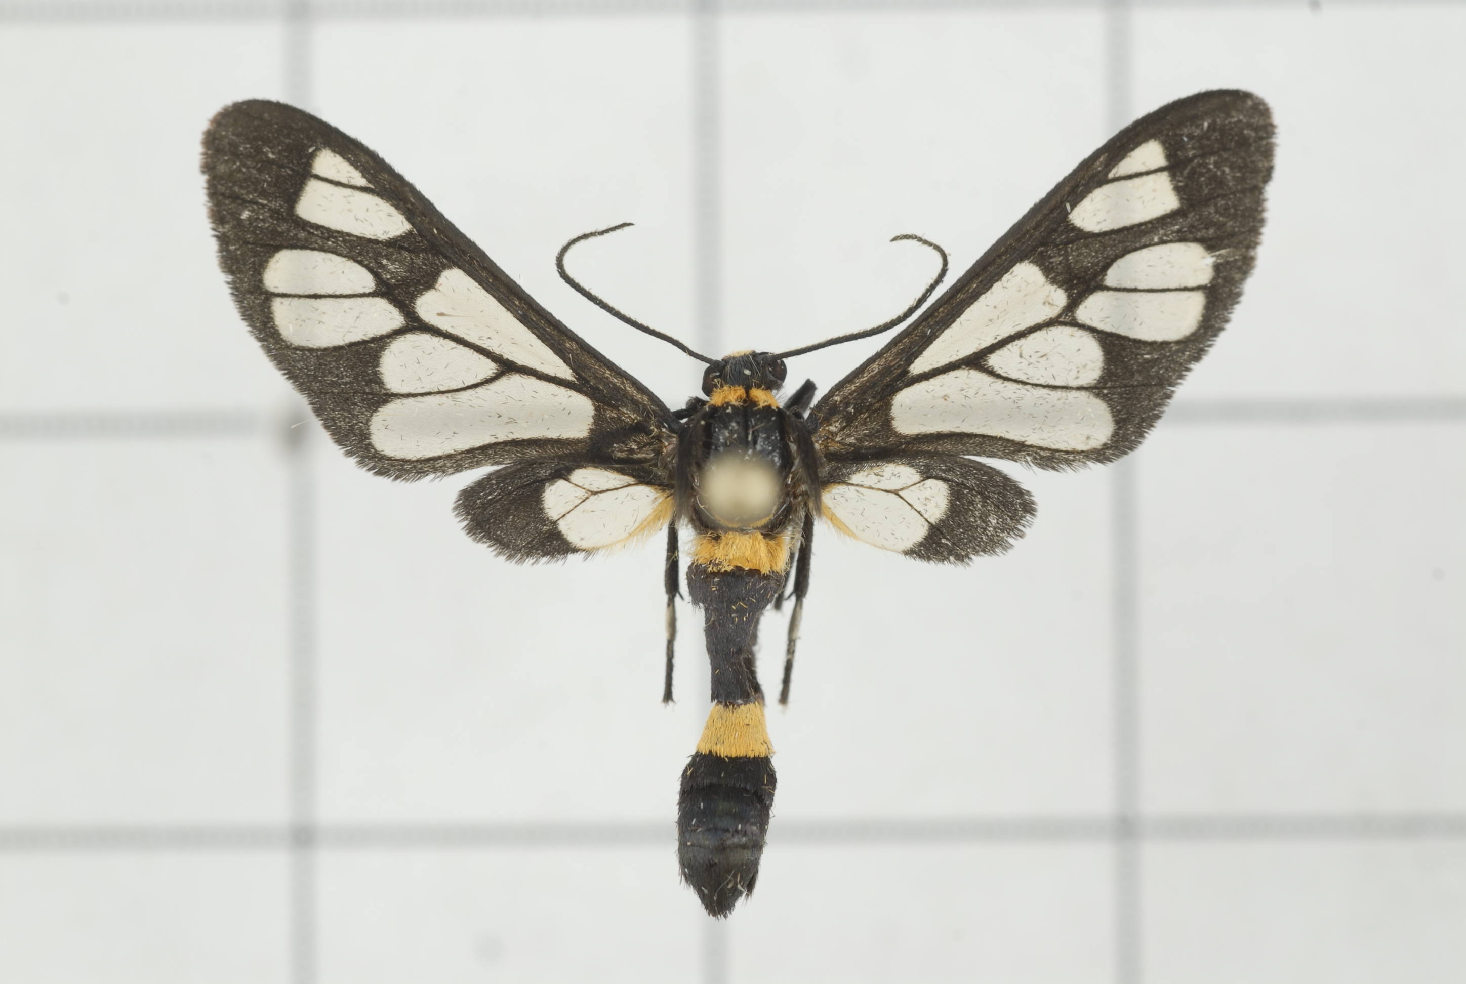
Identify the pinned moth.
Syntomoides imaon
